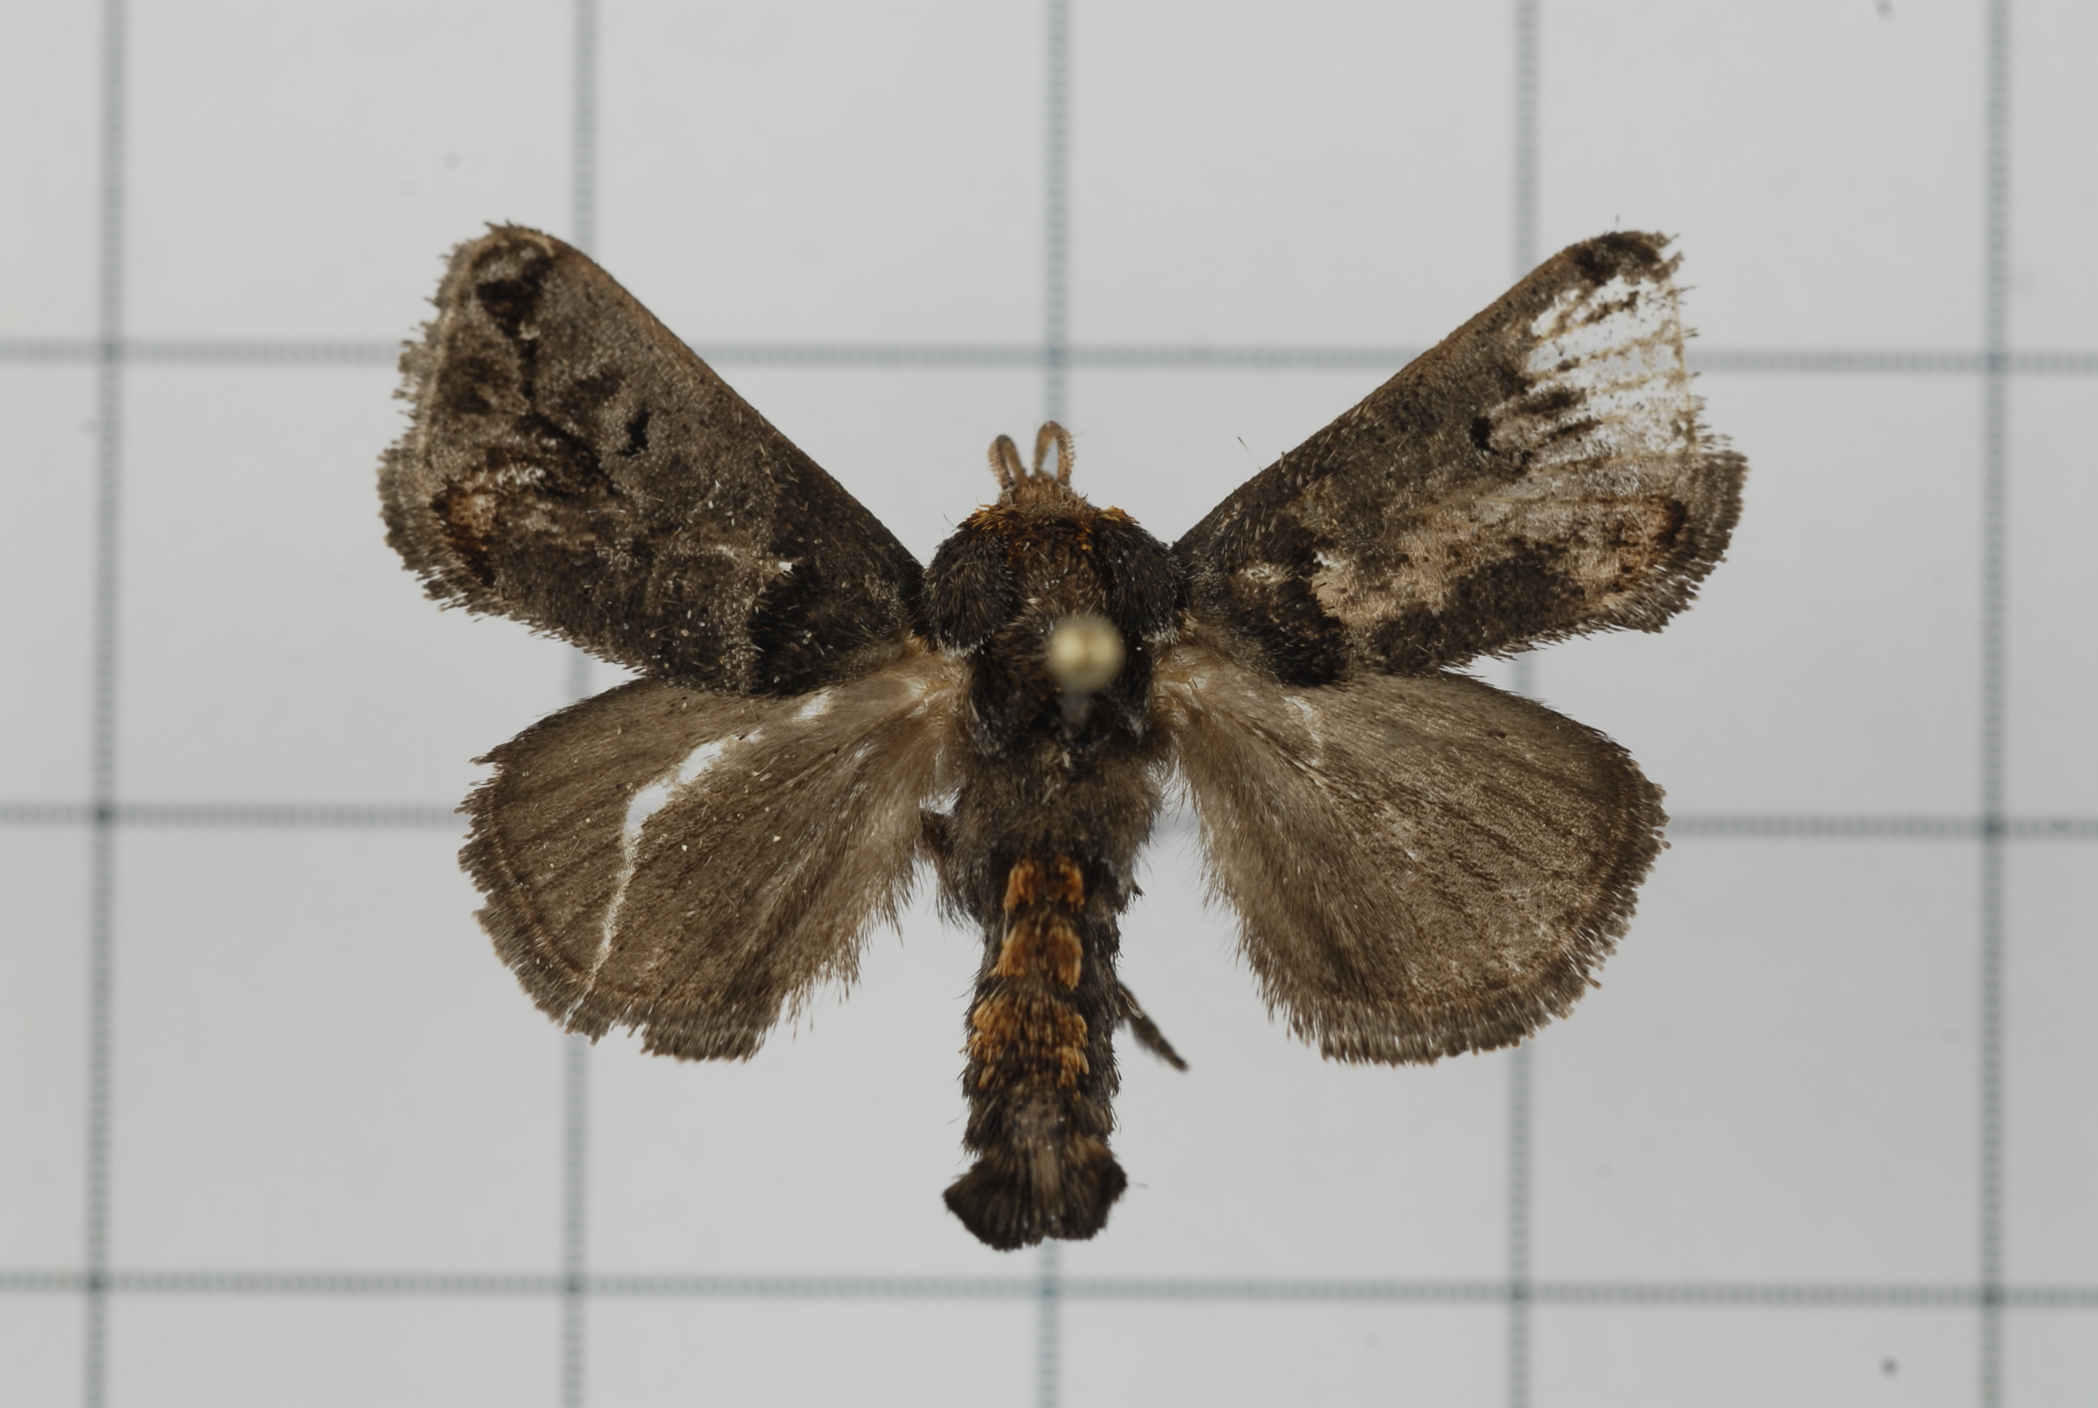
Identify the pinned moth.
Phlossa conjuncta
